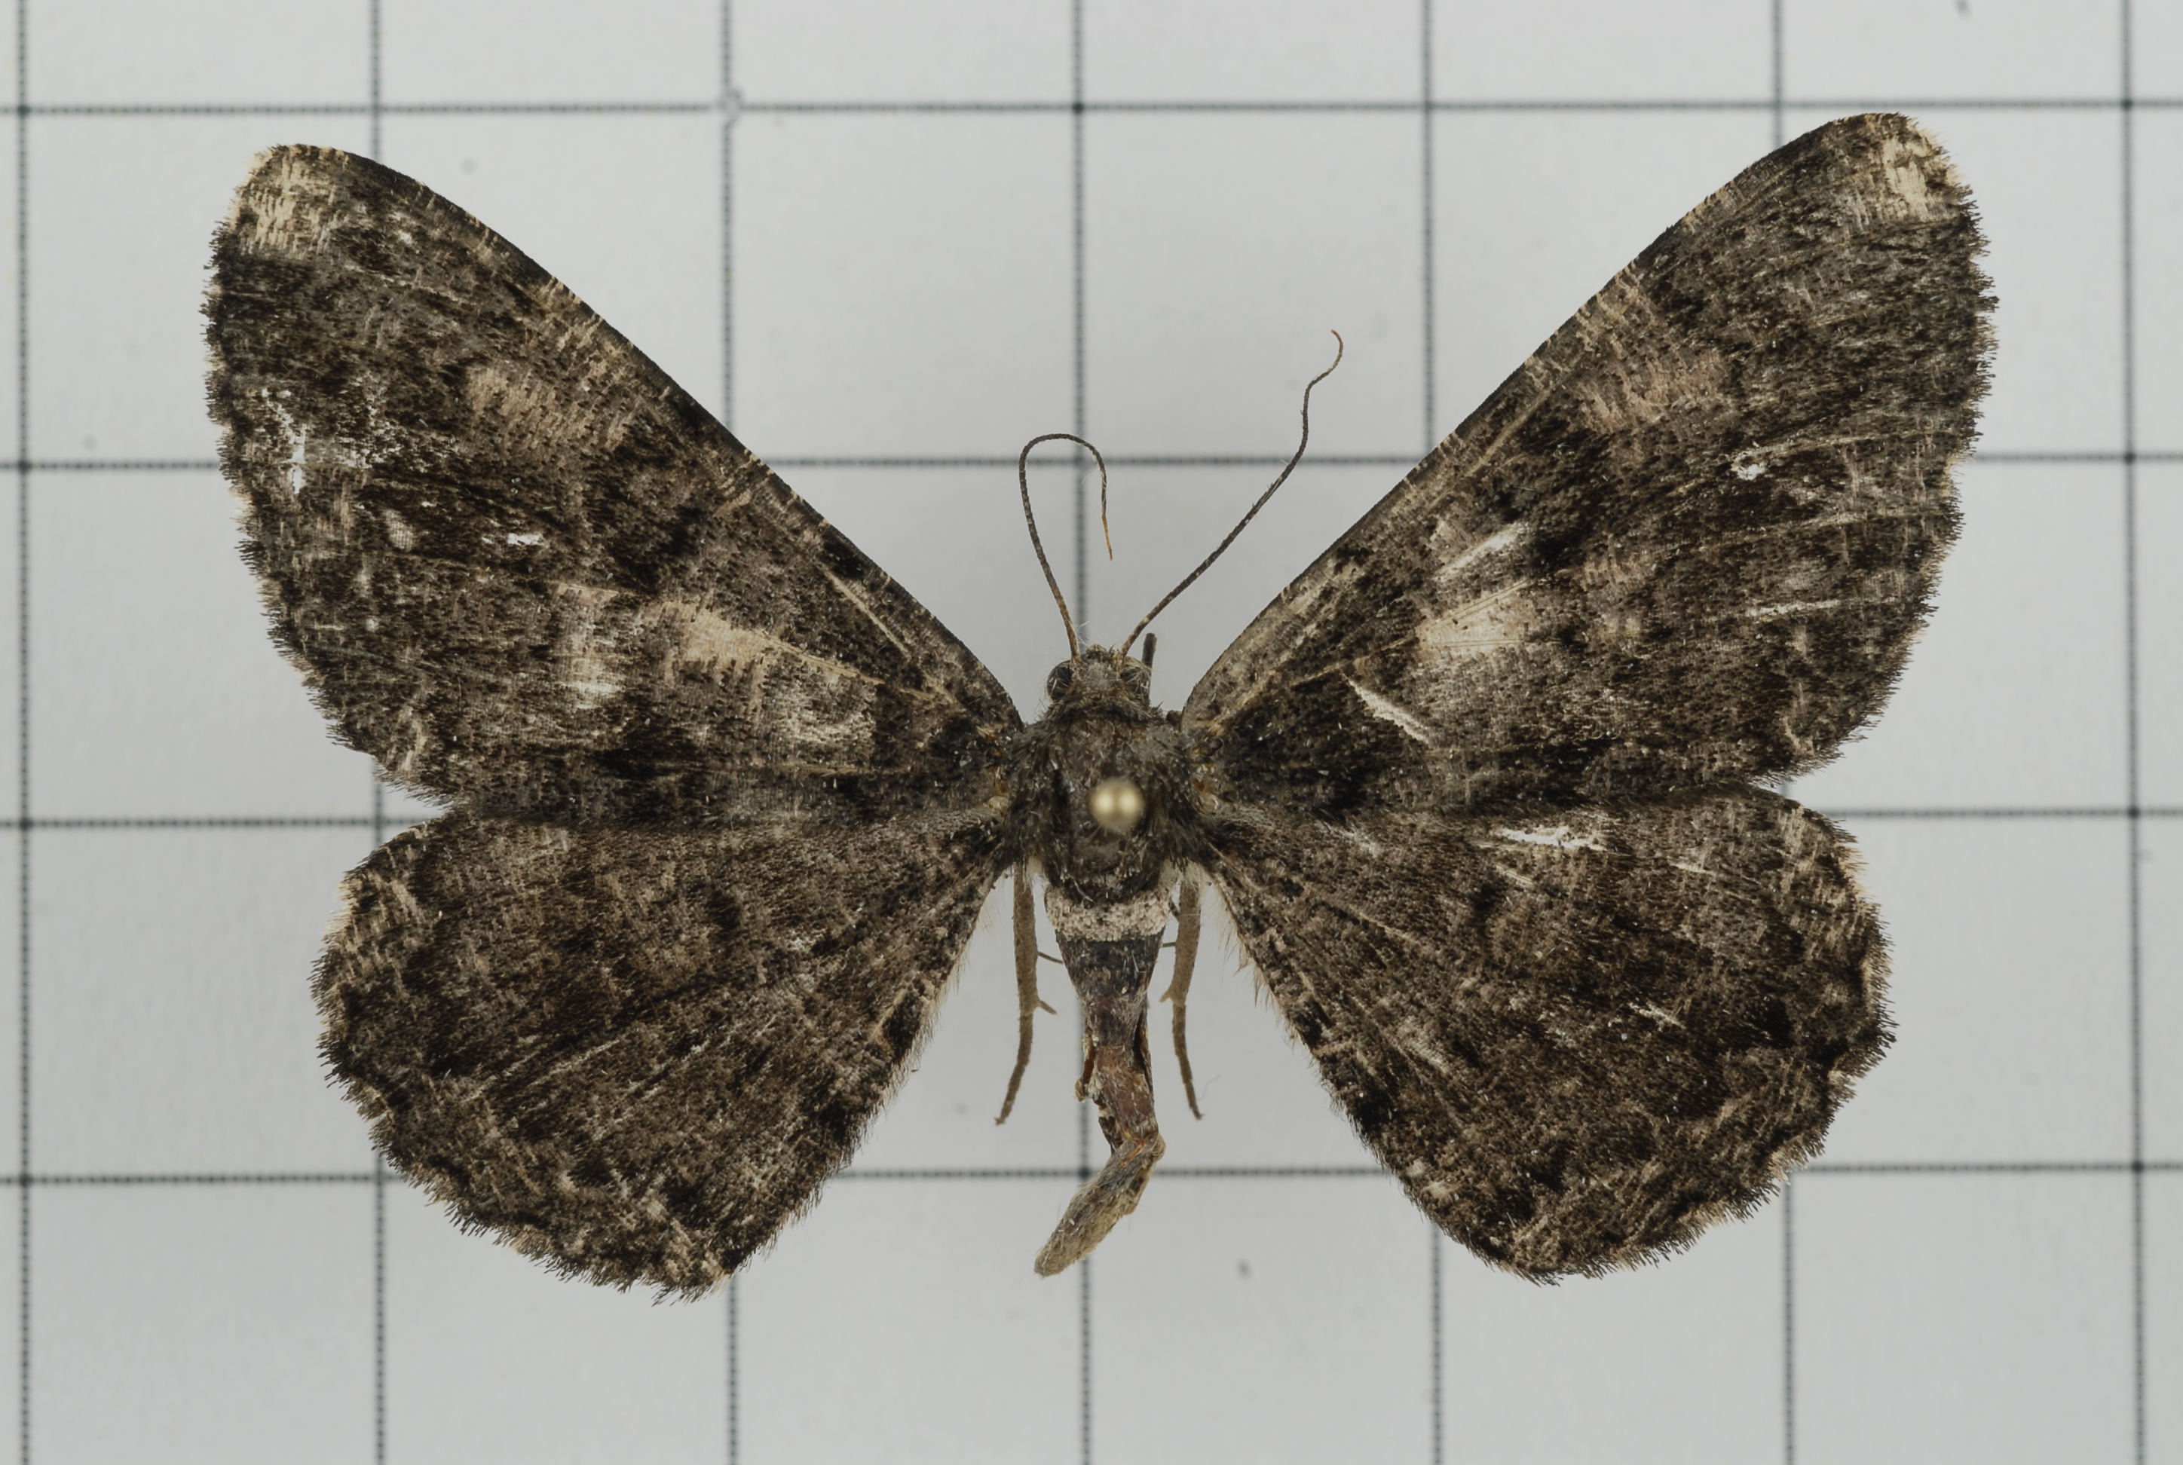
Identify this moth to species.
Hypomecis roboraria amplaria
